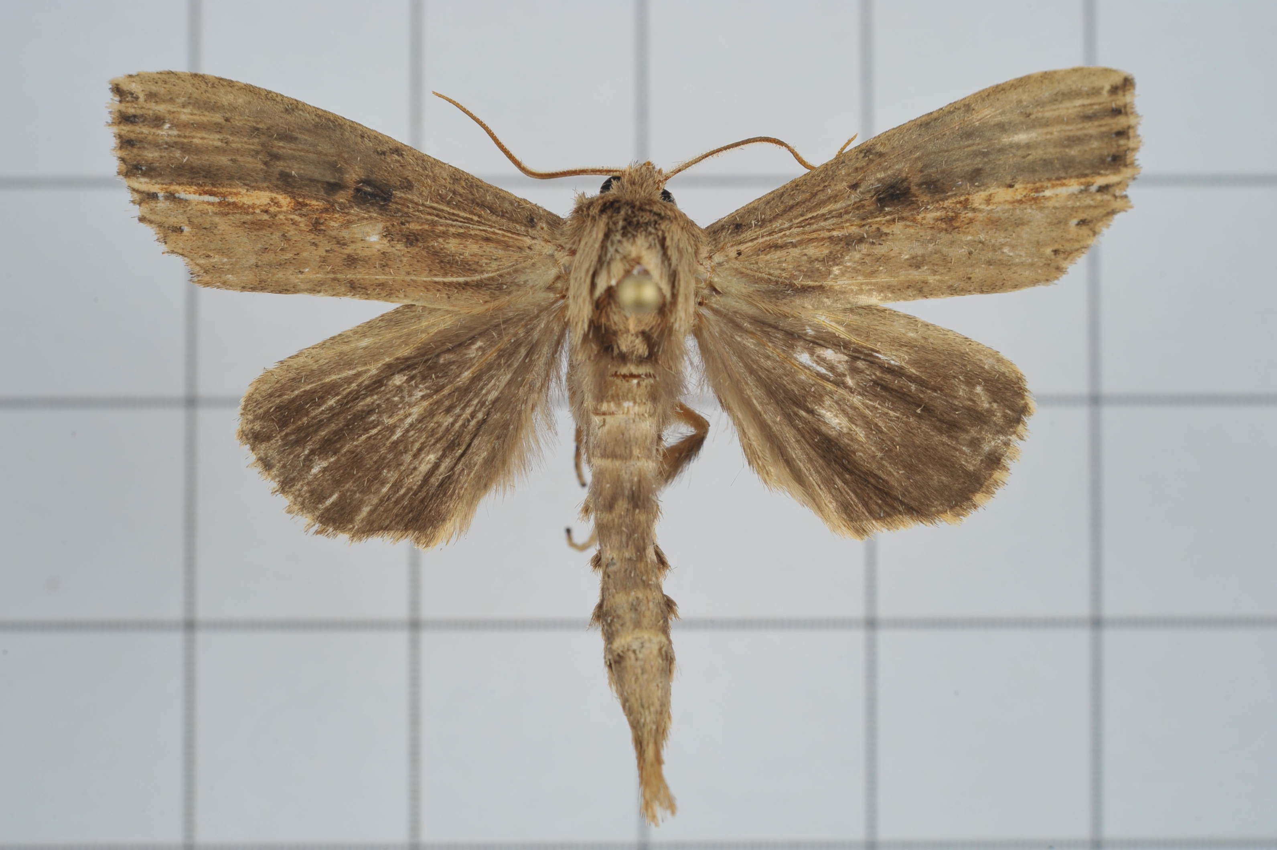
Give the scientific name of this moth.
Ramesa albistriga
